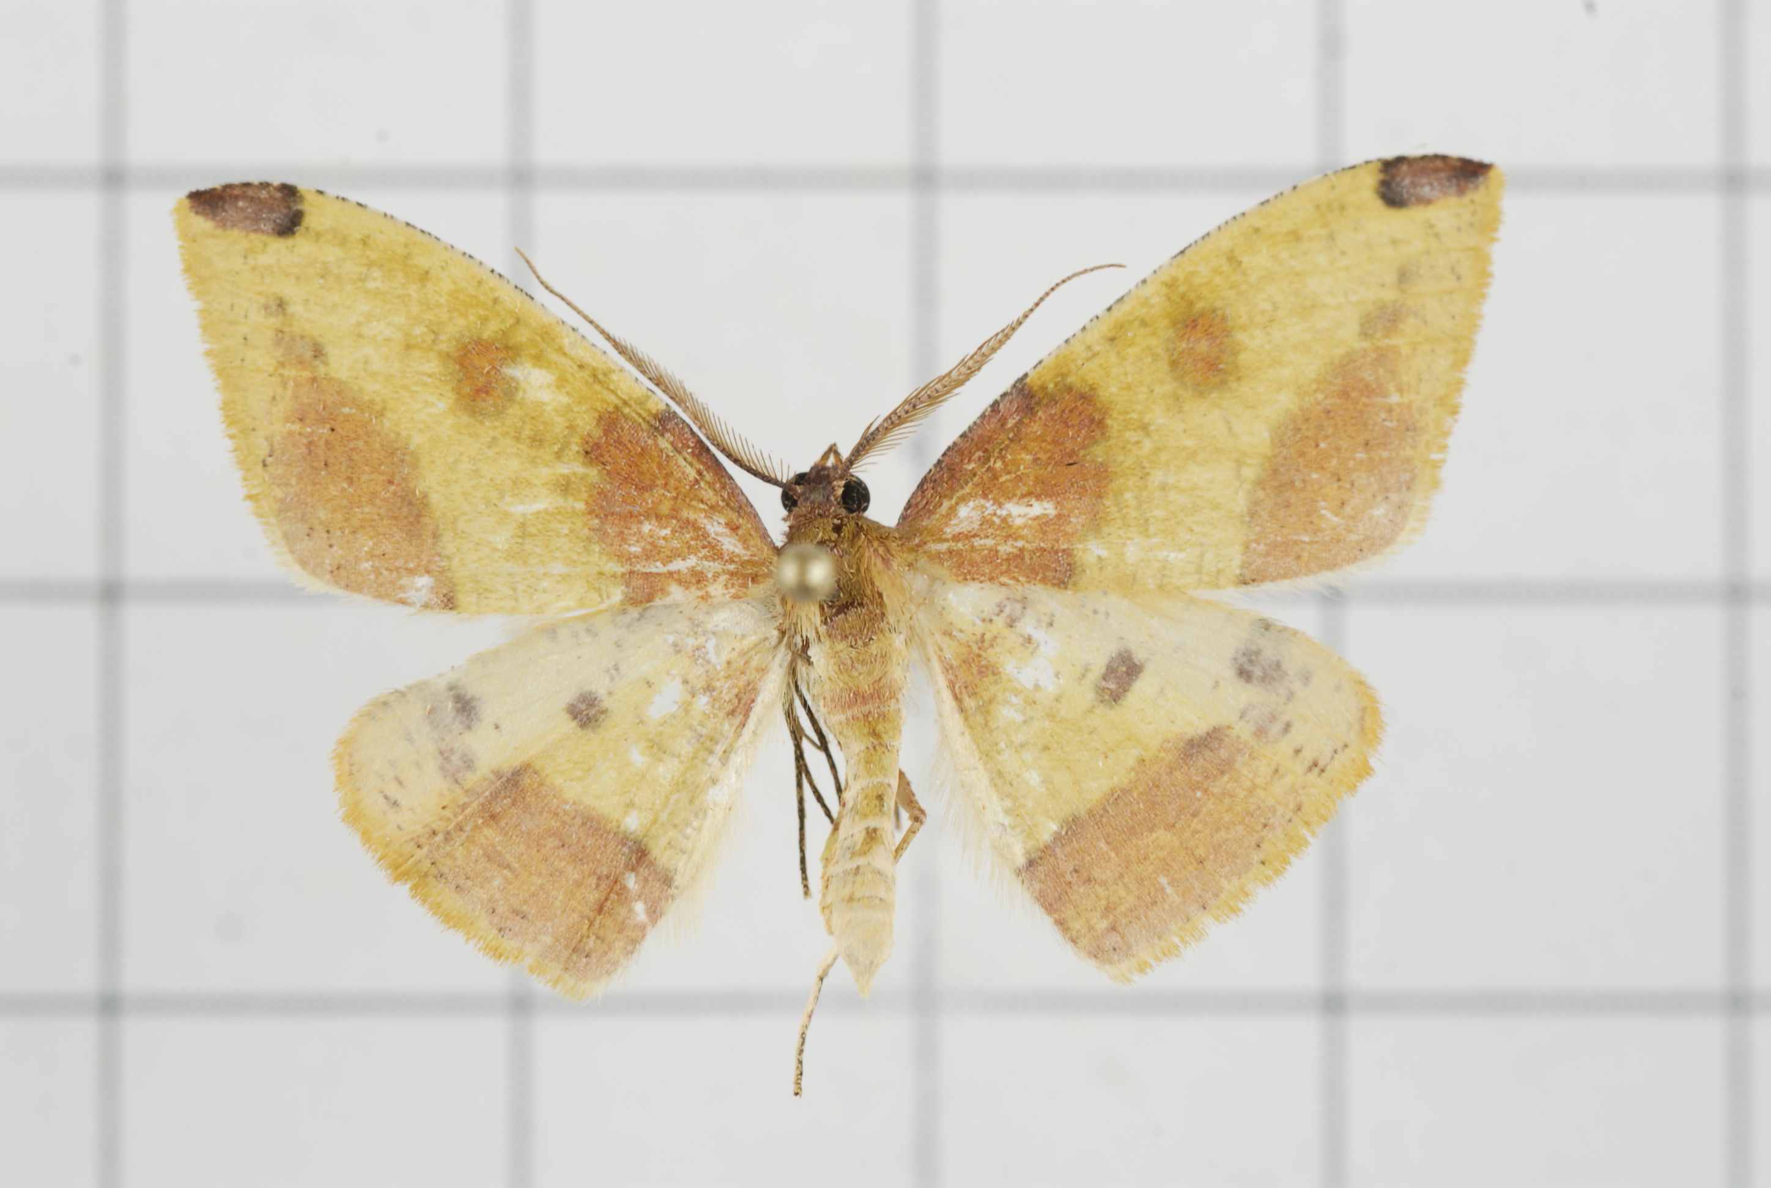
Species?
Heterolocha coccinea
